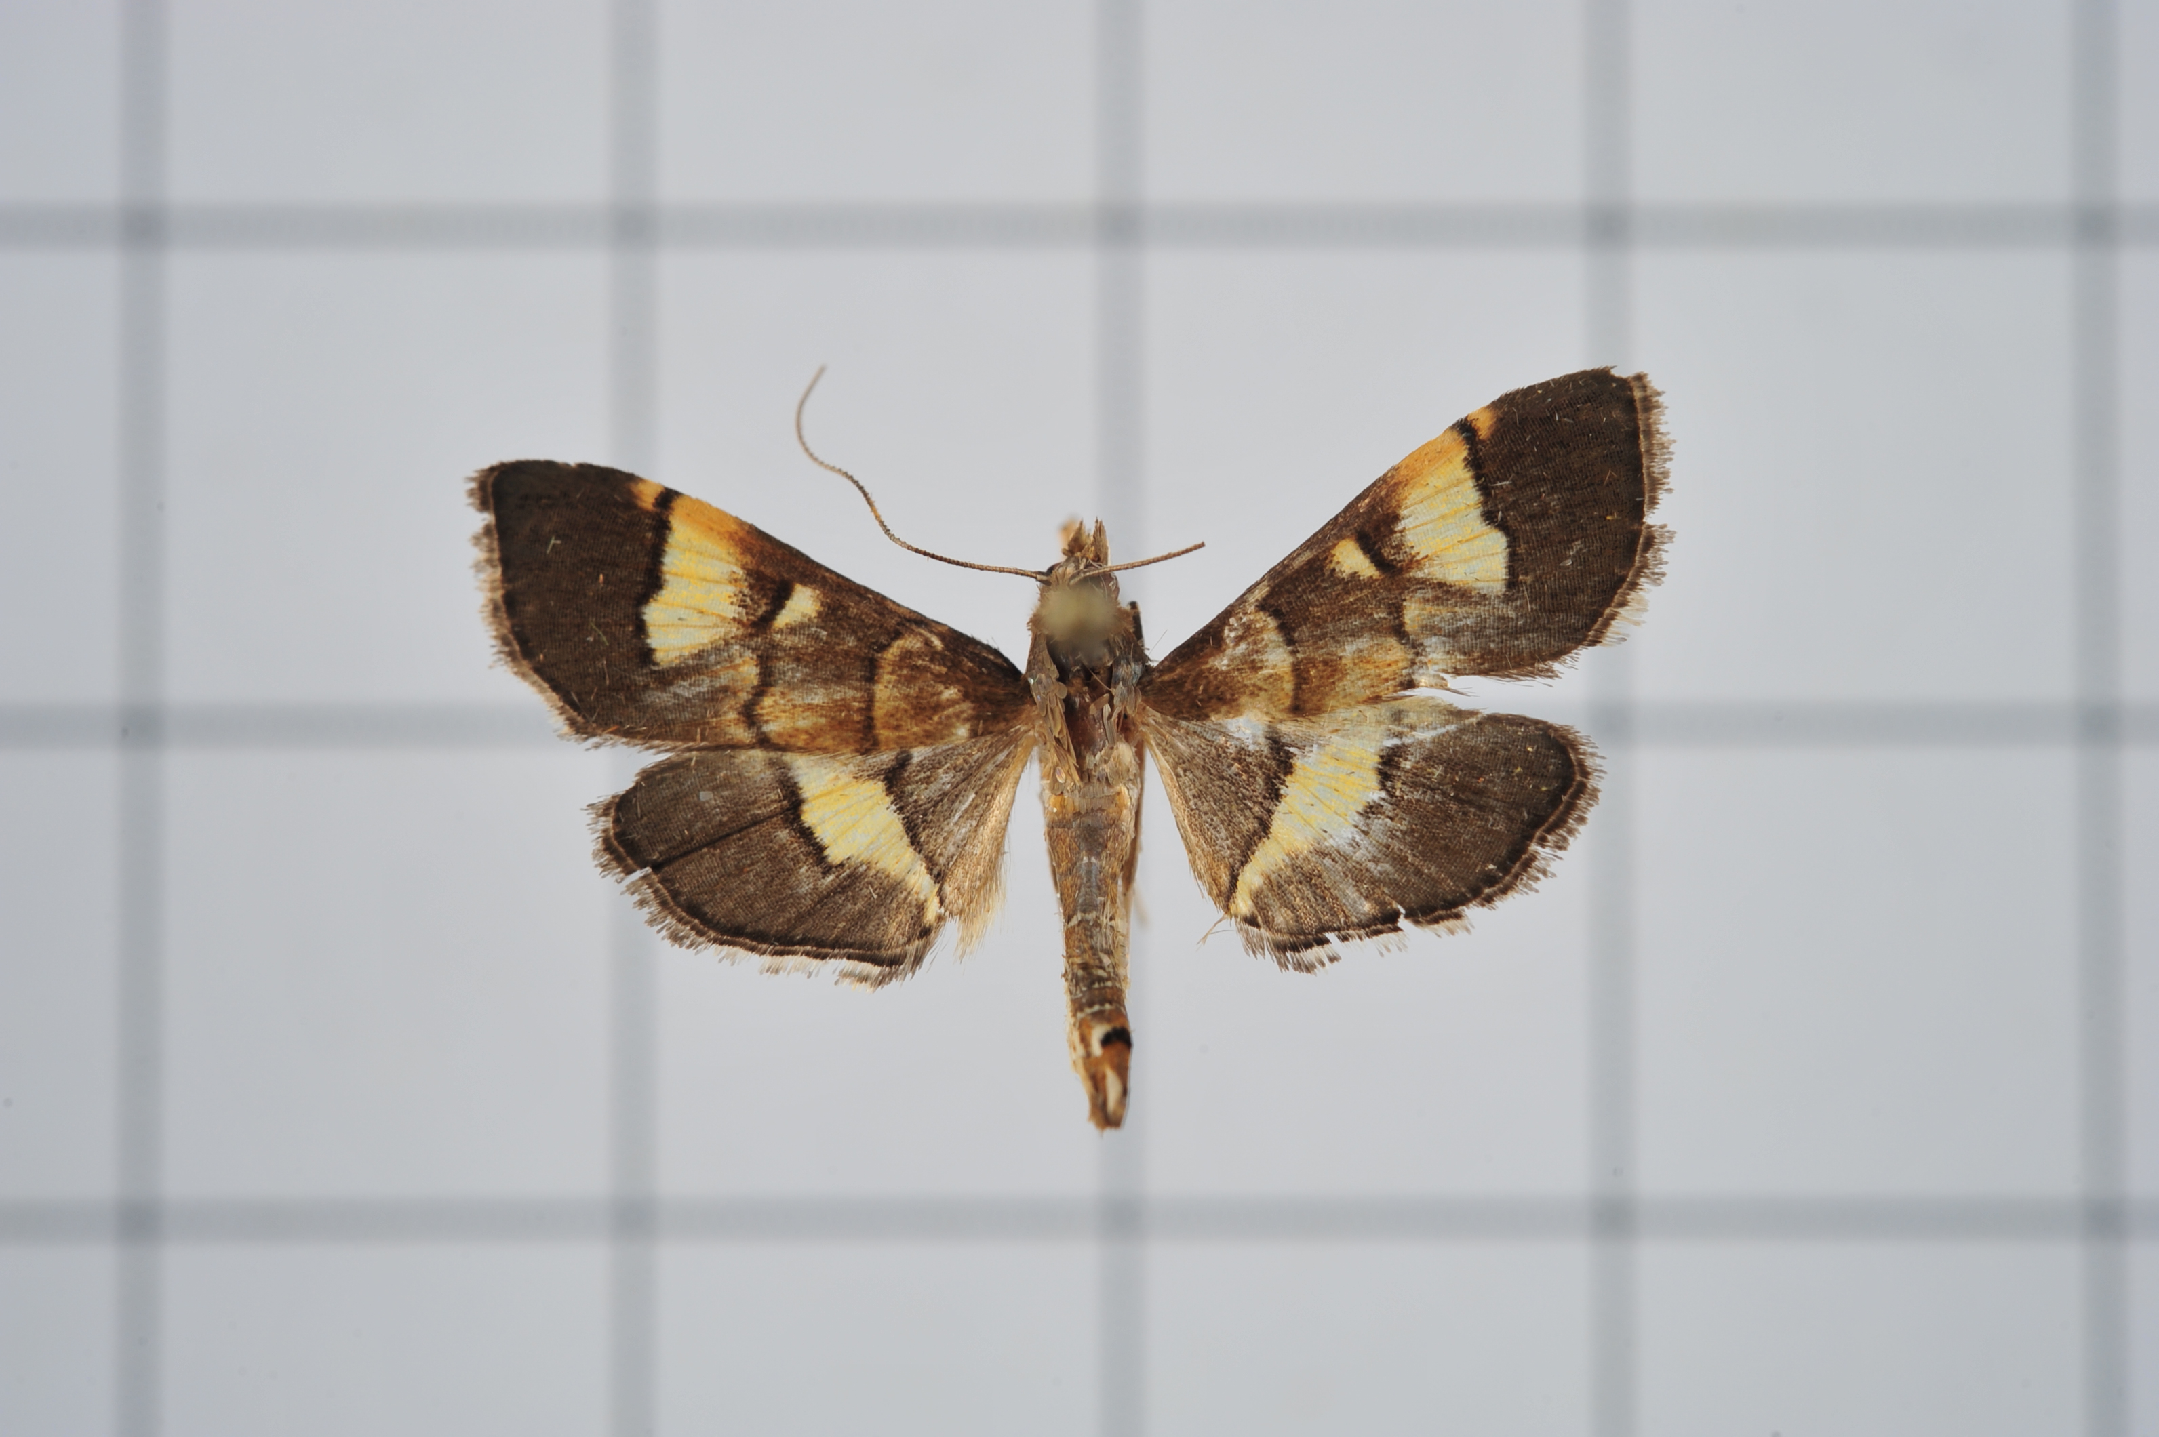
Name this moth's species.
Syngamia falsidicalis
